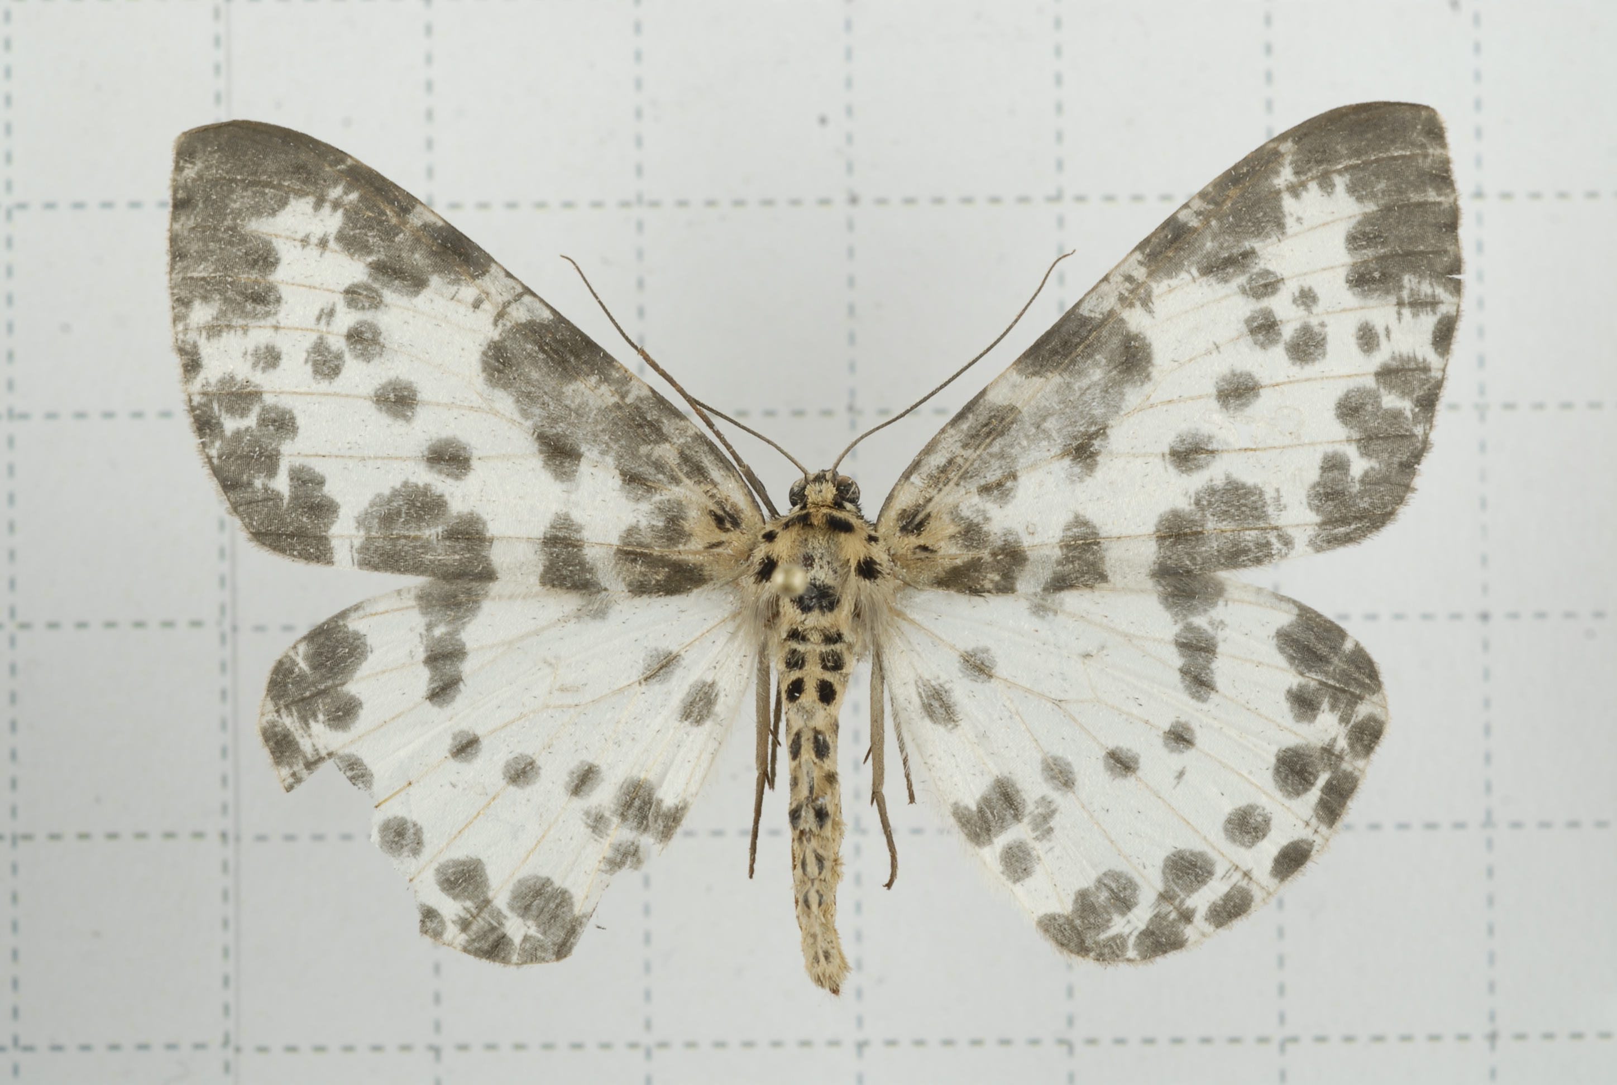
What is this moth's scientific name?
Percnia luridaria nominoneura
